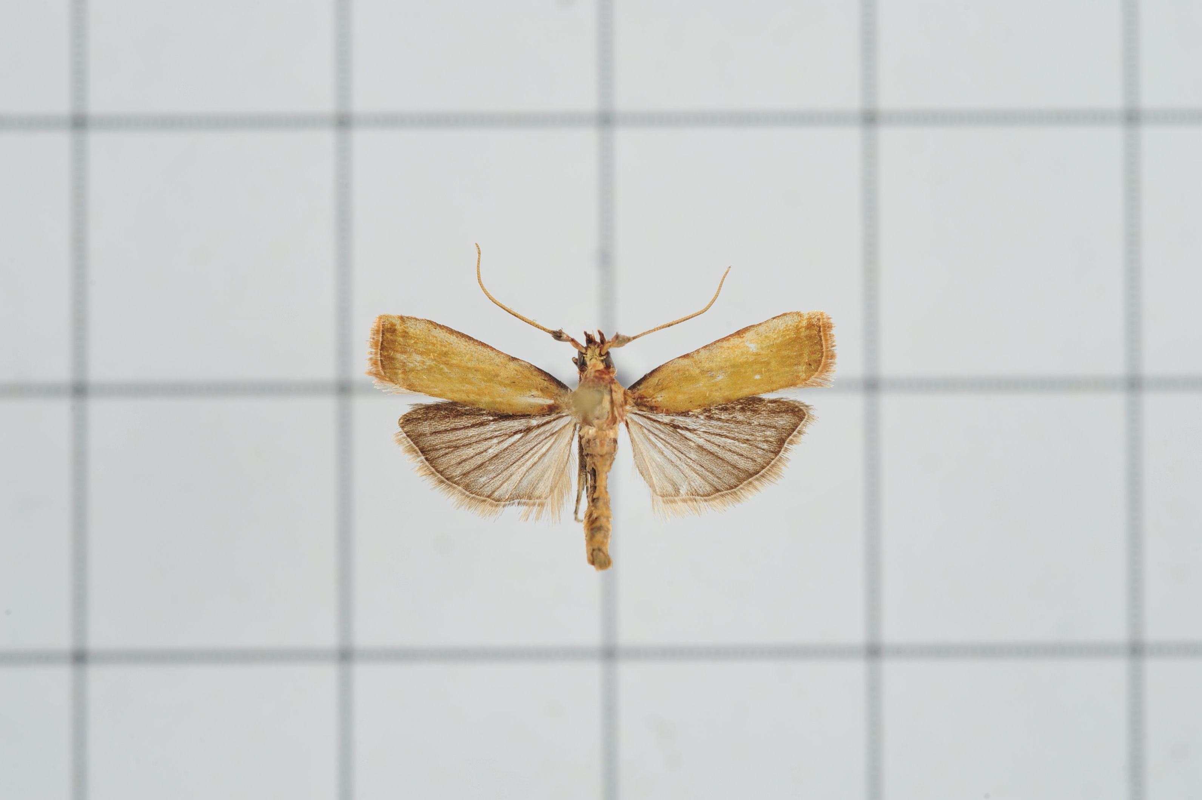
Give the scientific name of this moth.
Volobilis chloropterella
